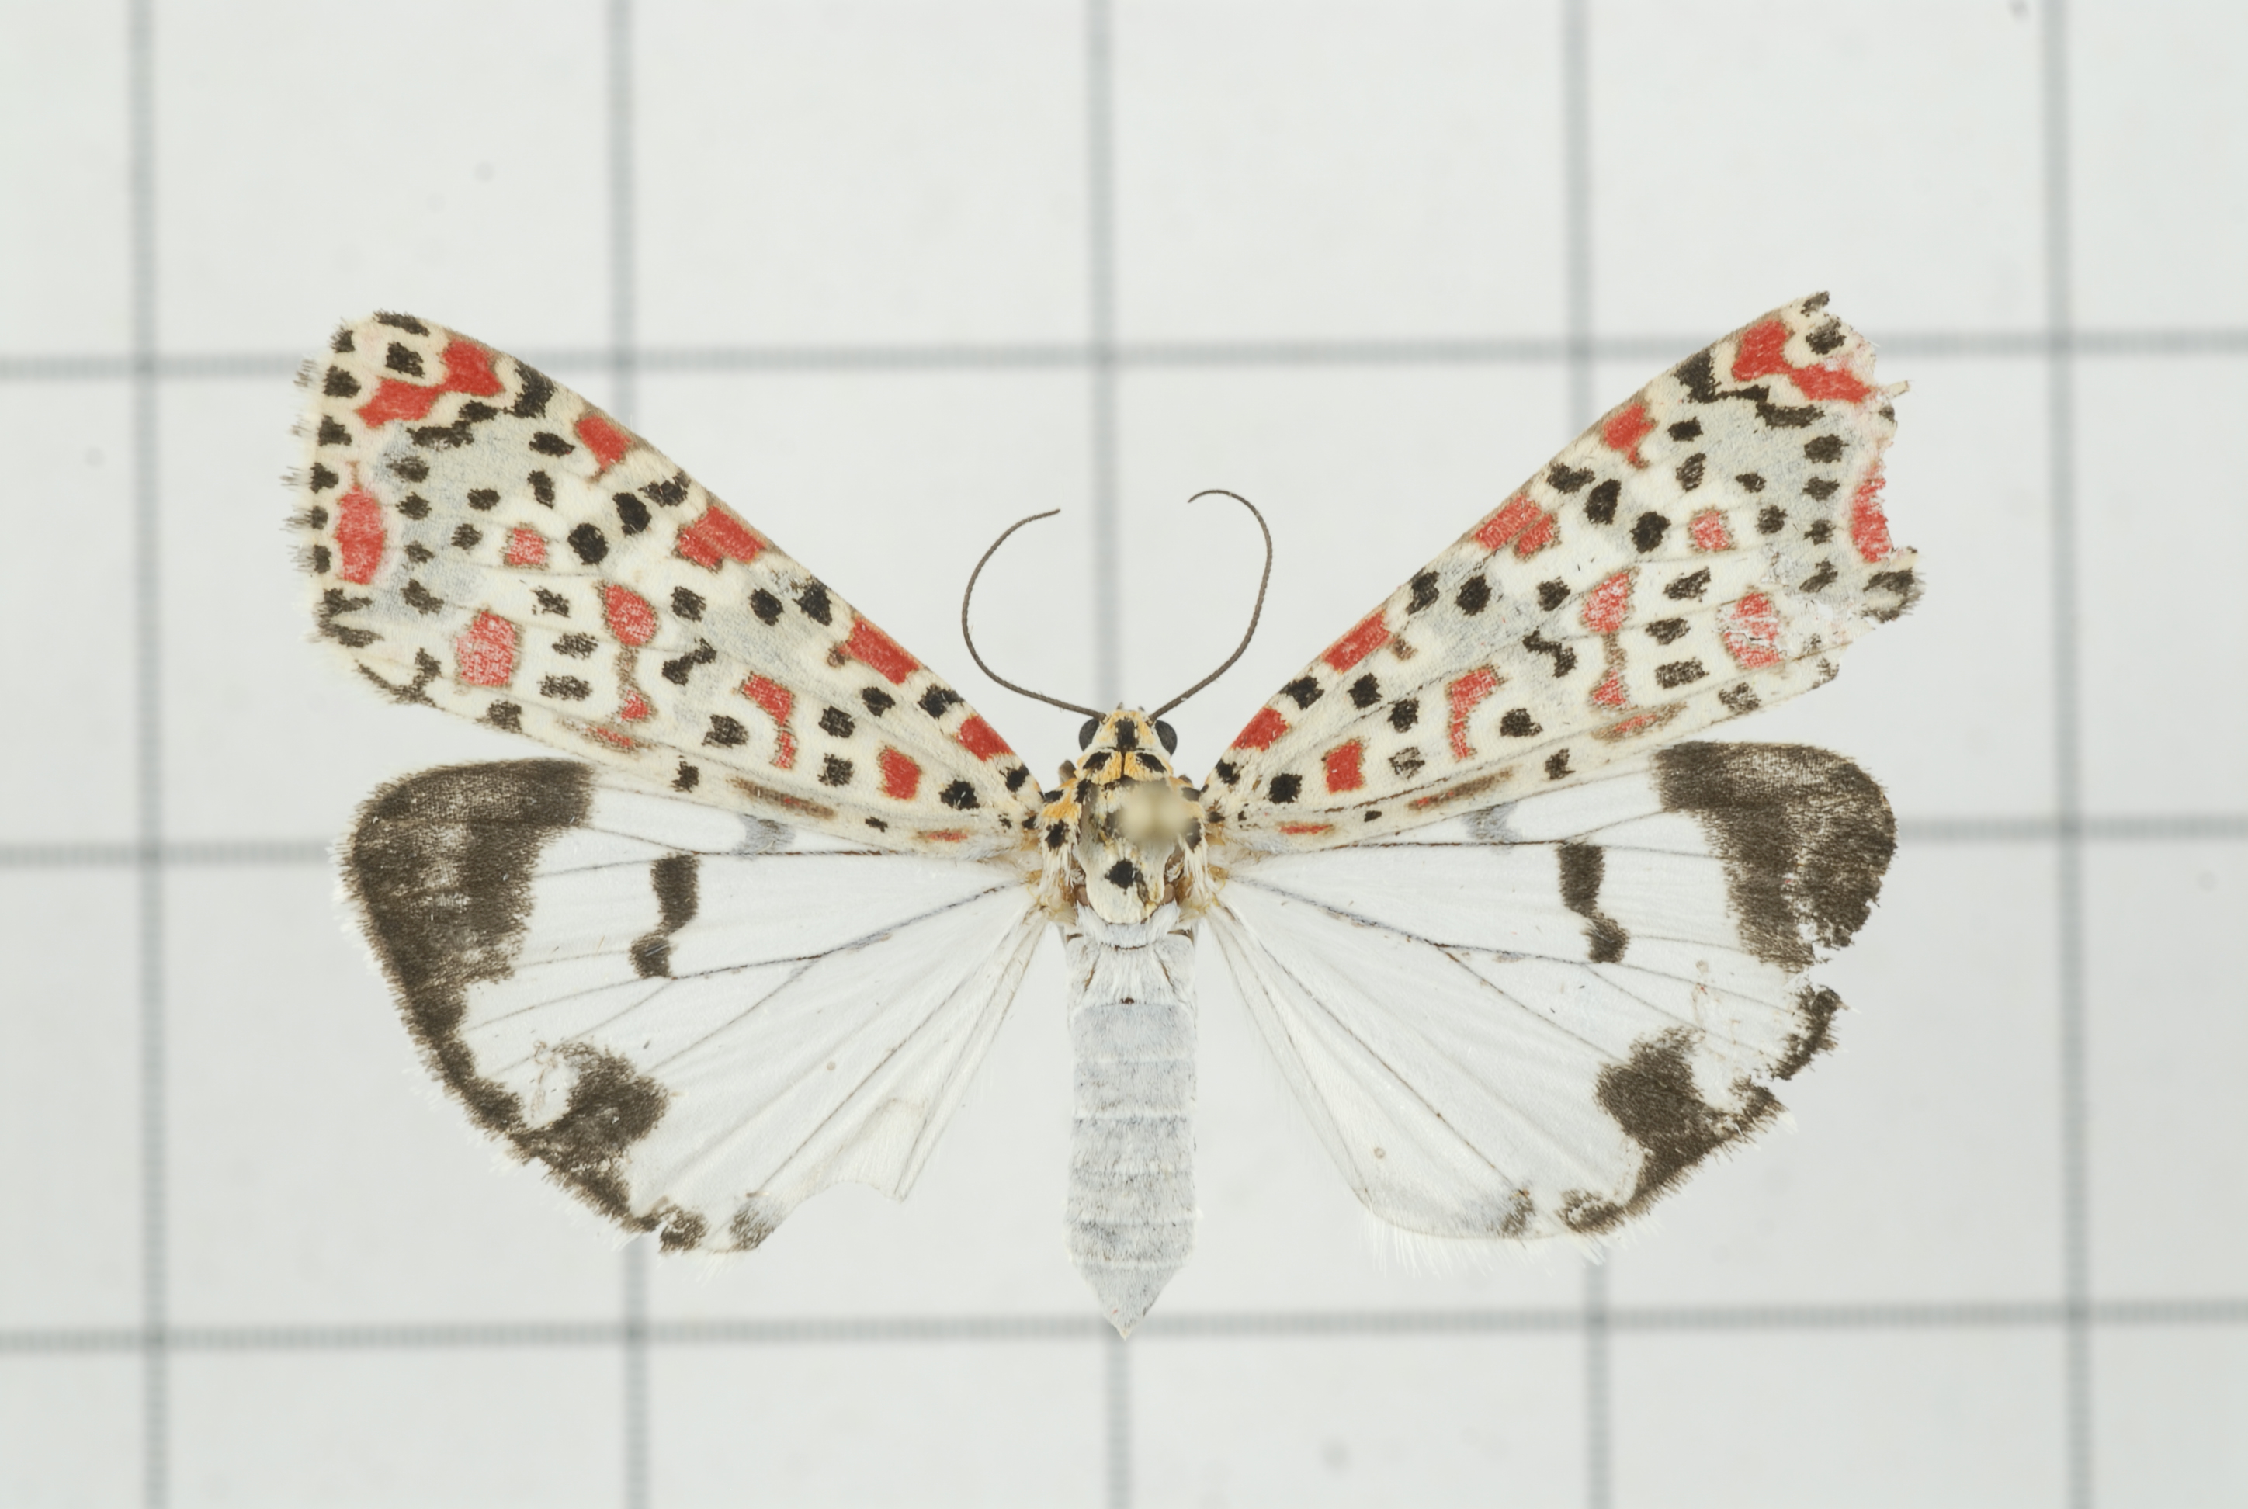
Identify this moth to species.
Utetheisa lotrix lotrix
